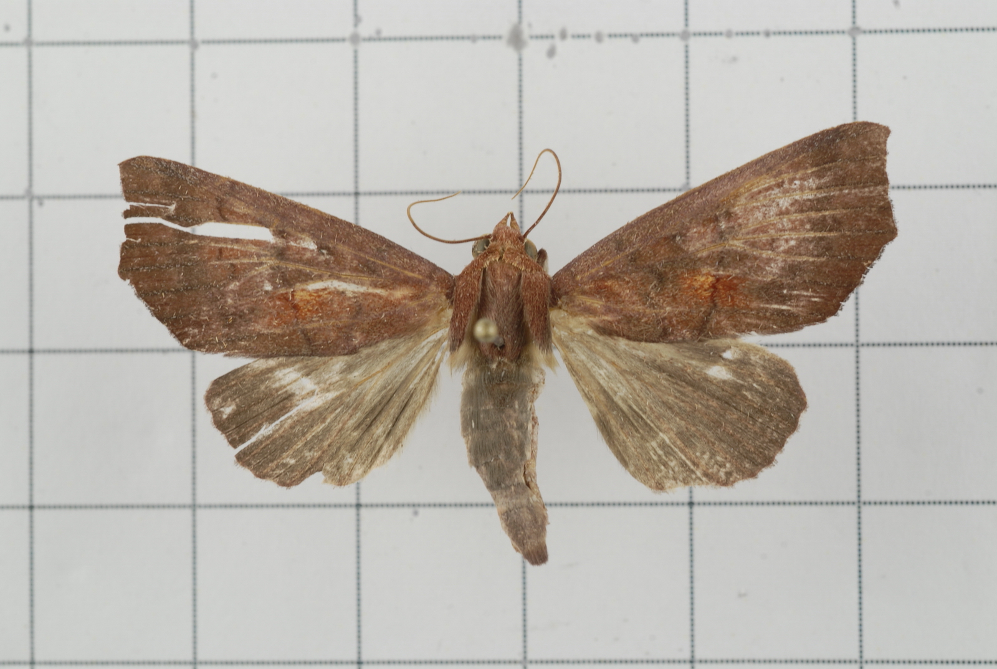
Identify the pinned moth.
Rusicada privata
